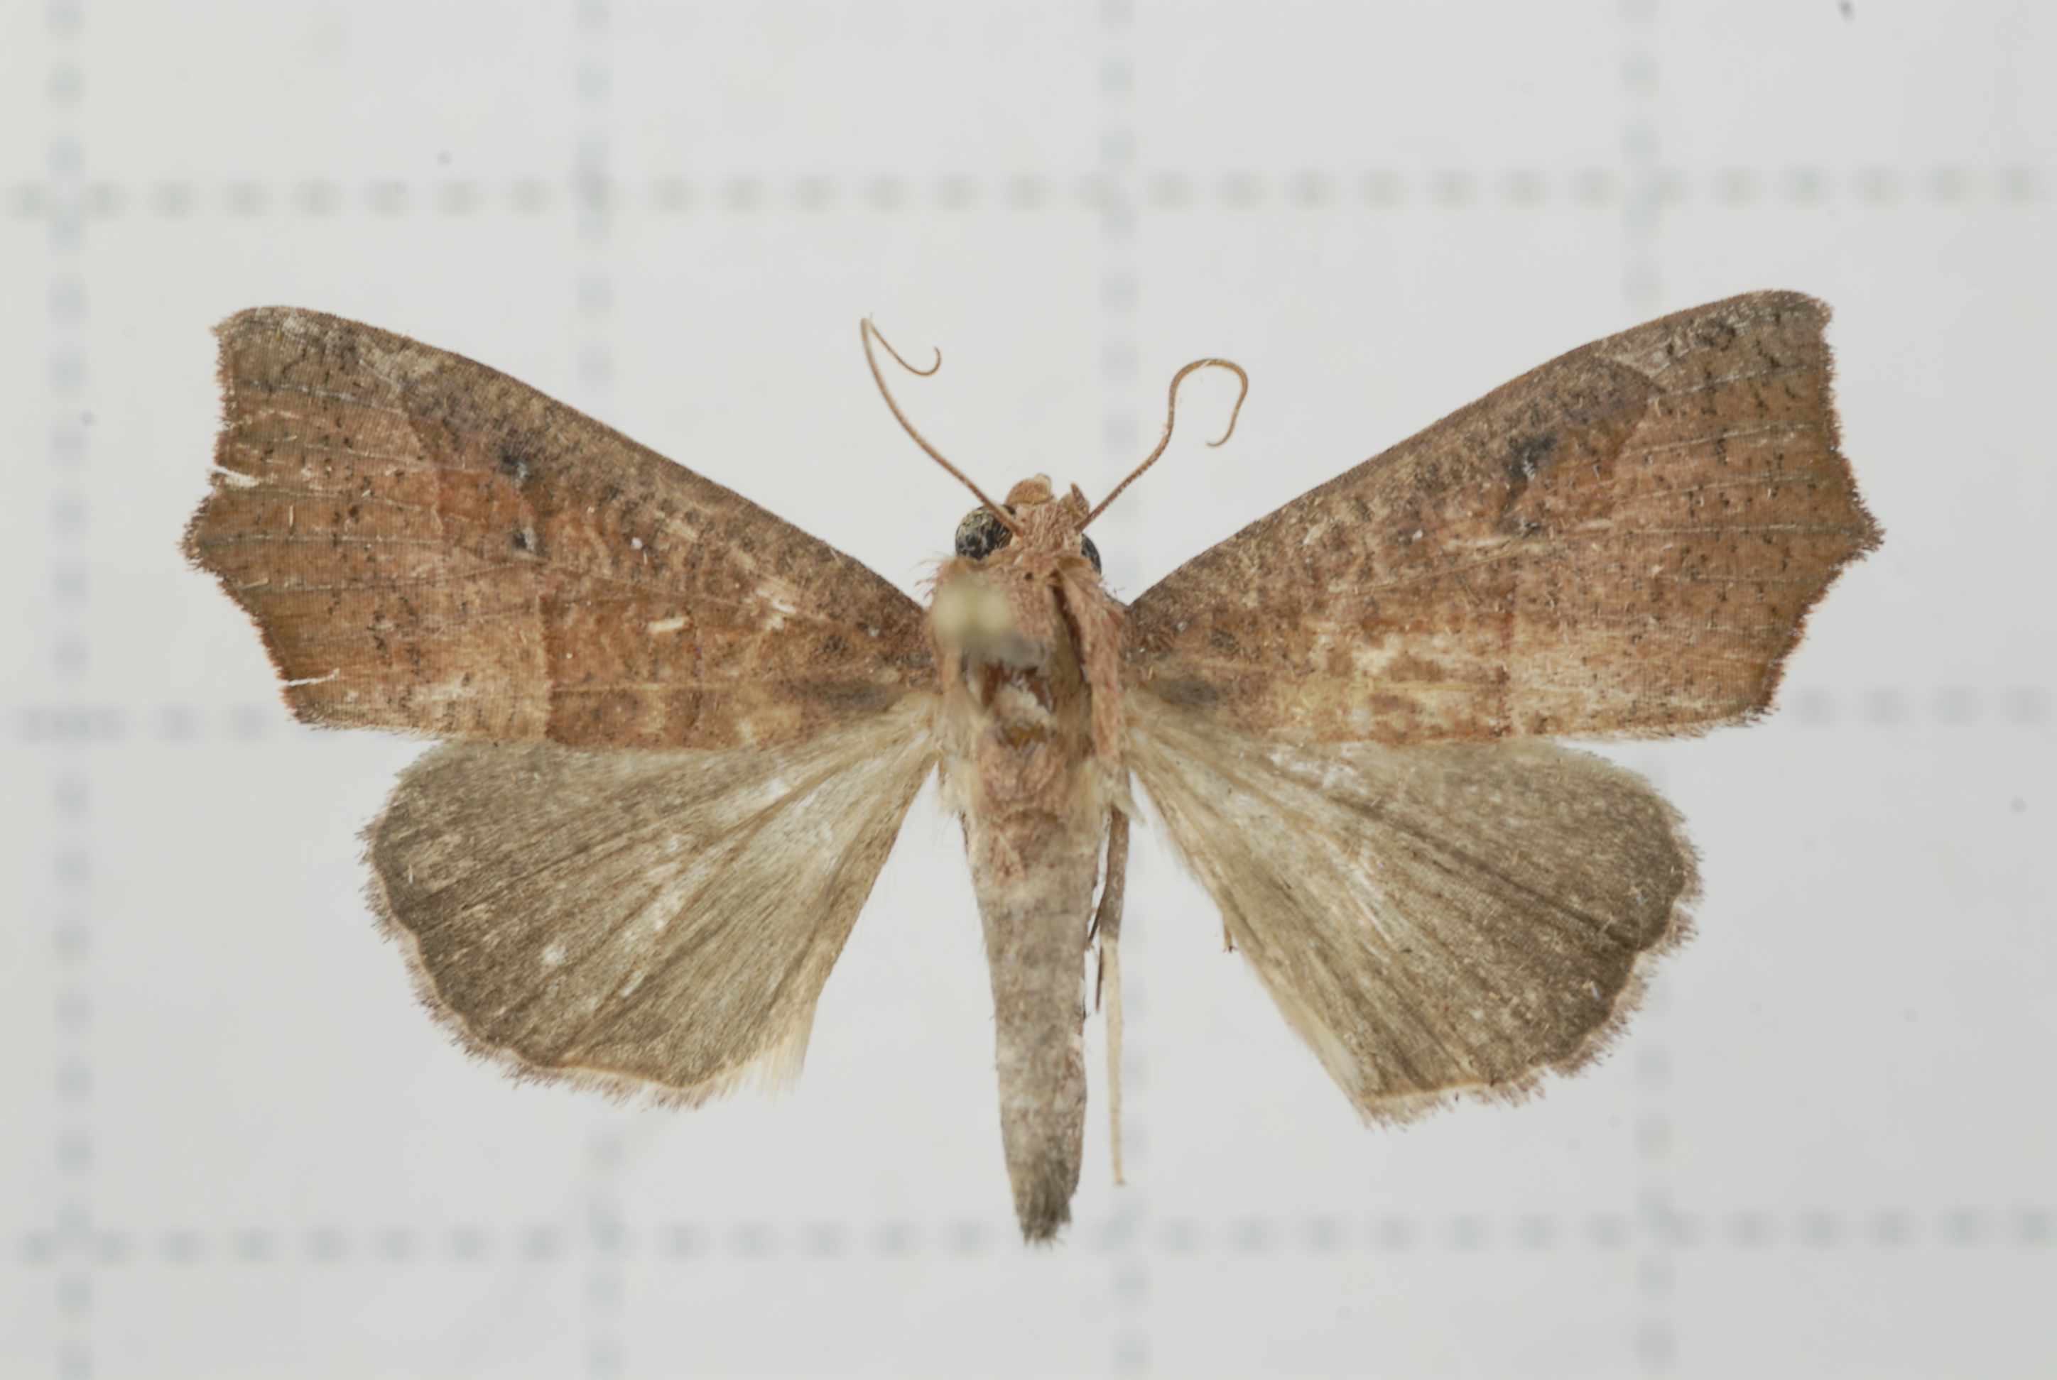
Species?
Gonitis mesogona
